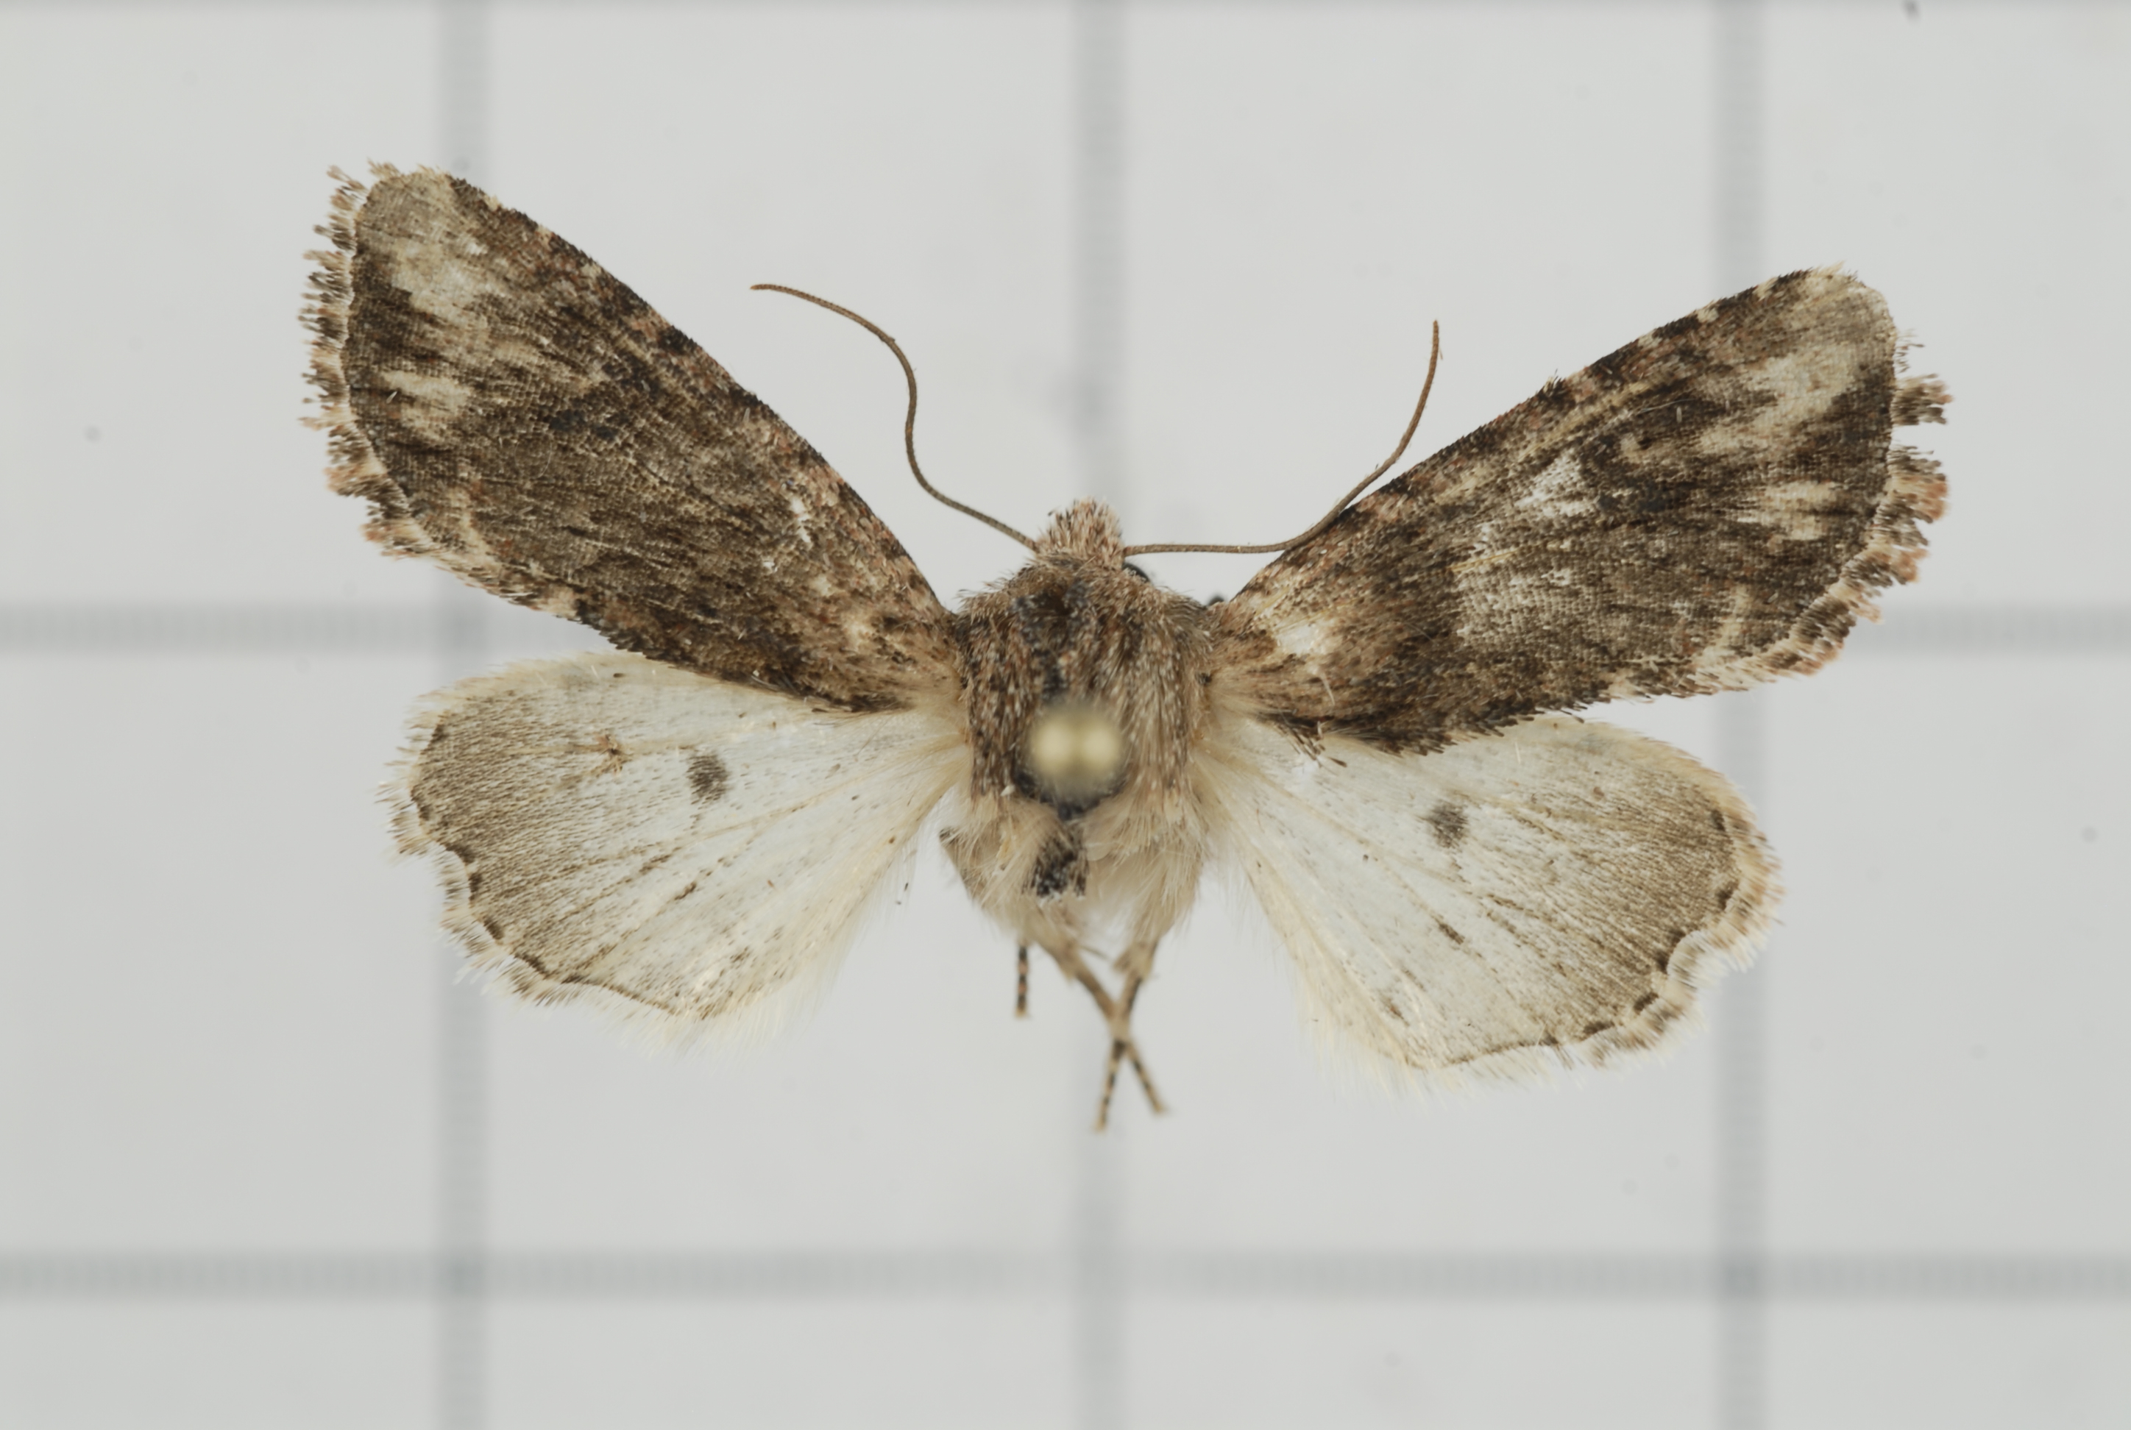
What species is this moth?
Lithopolia confusa confusa
